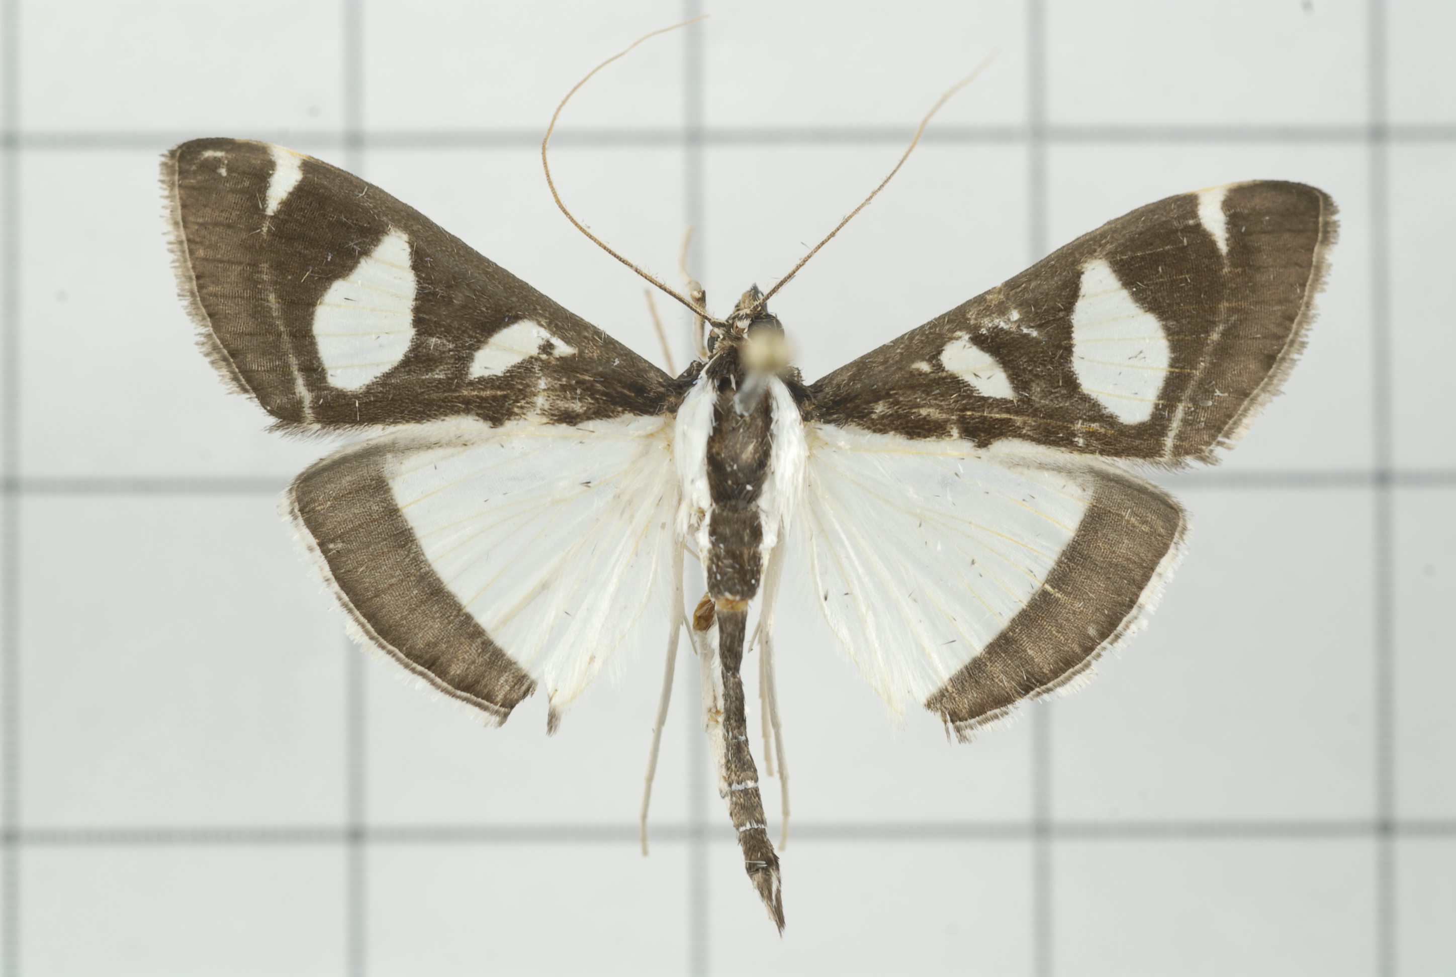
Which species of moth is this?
Glyphodes actorionalis
